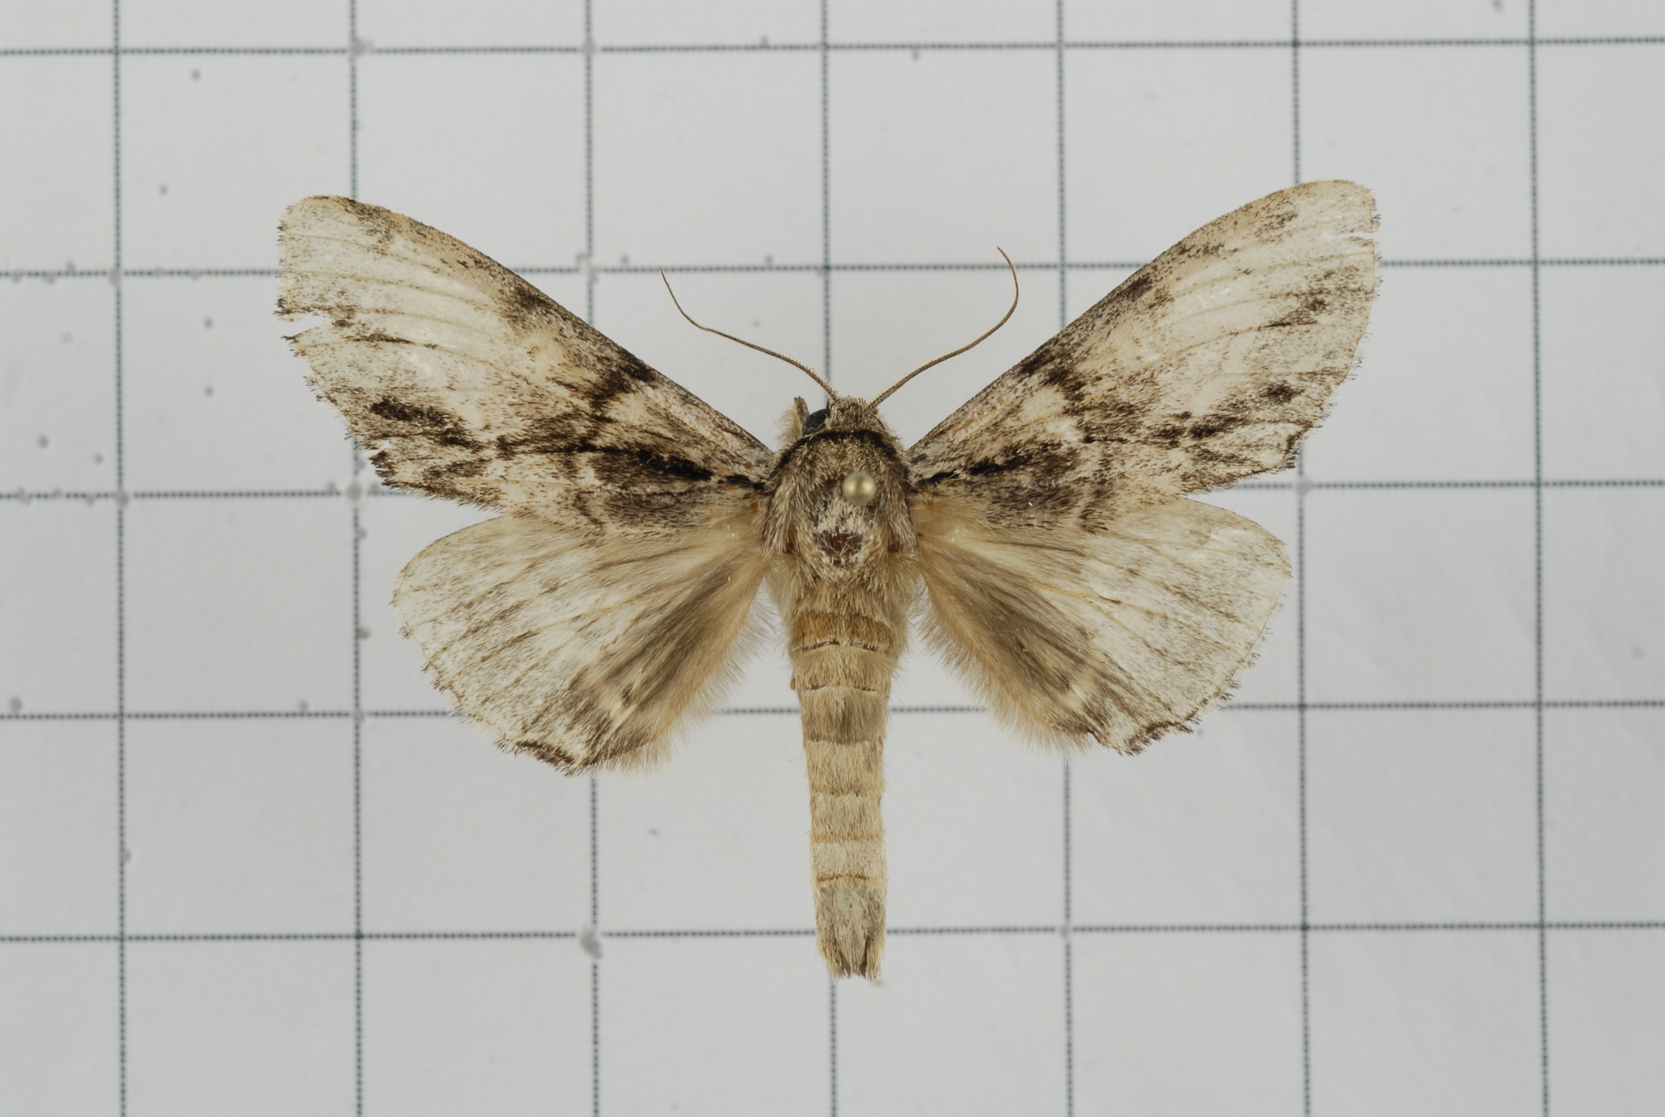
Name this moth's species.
Shaka mushana
